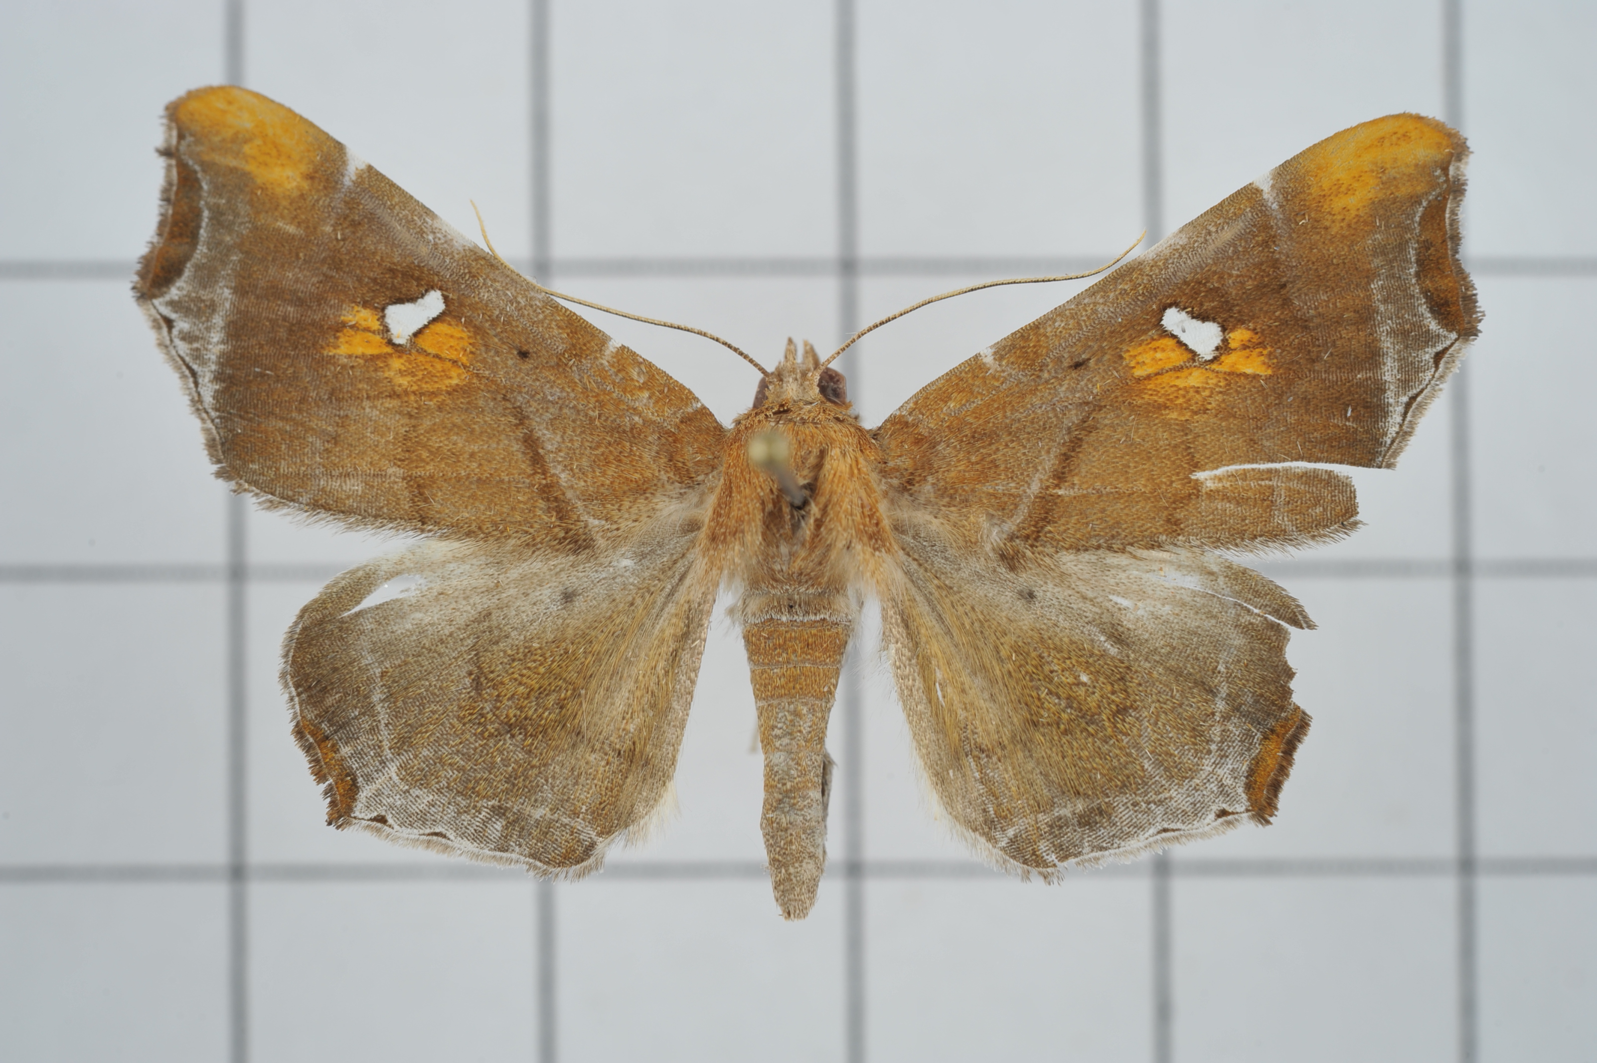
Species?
Episparis taiwana
